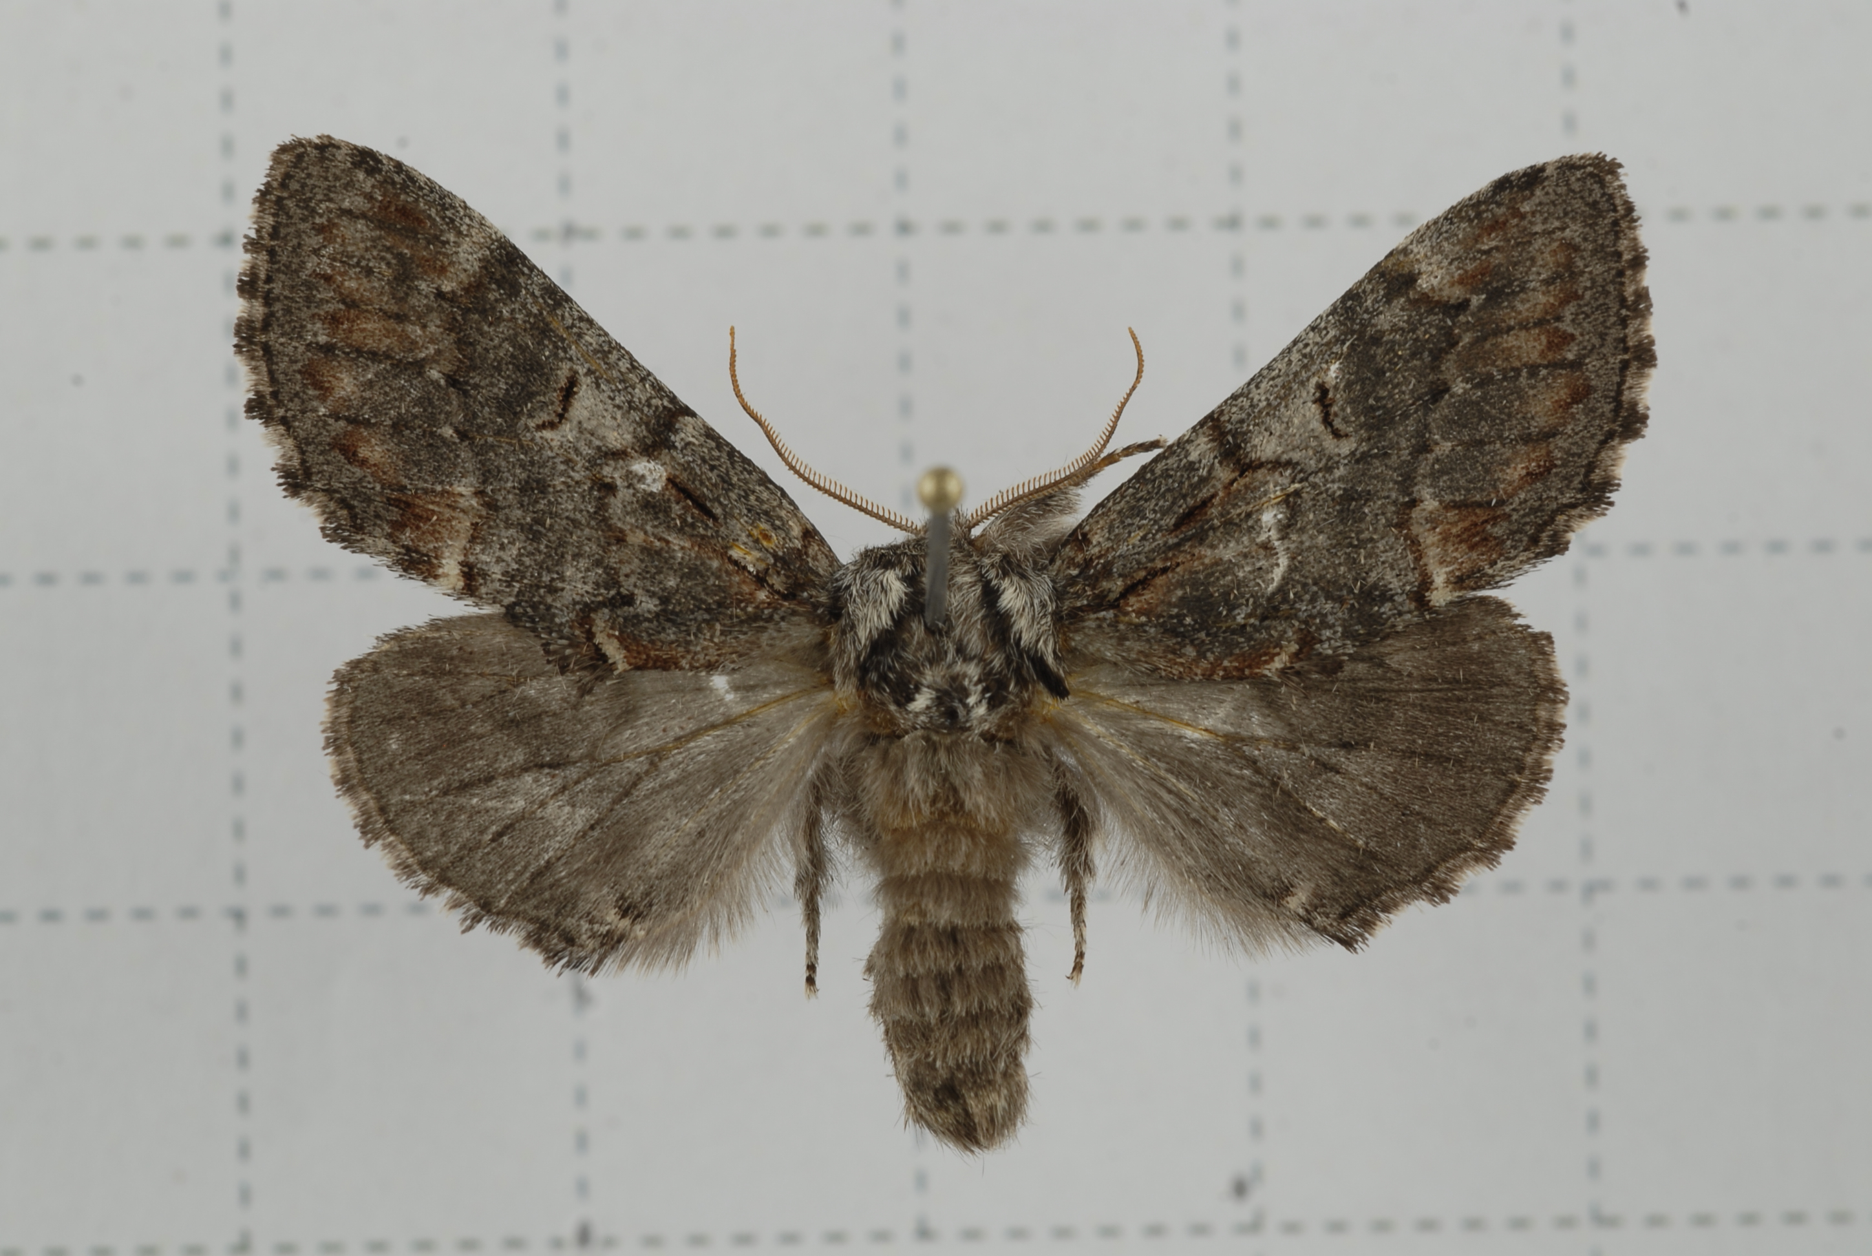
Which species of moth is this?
Notodonta griseotincta
